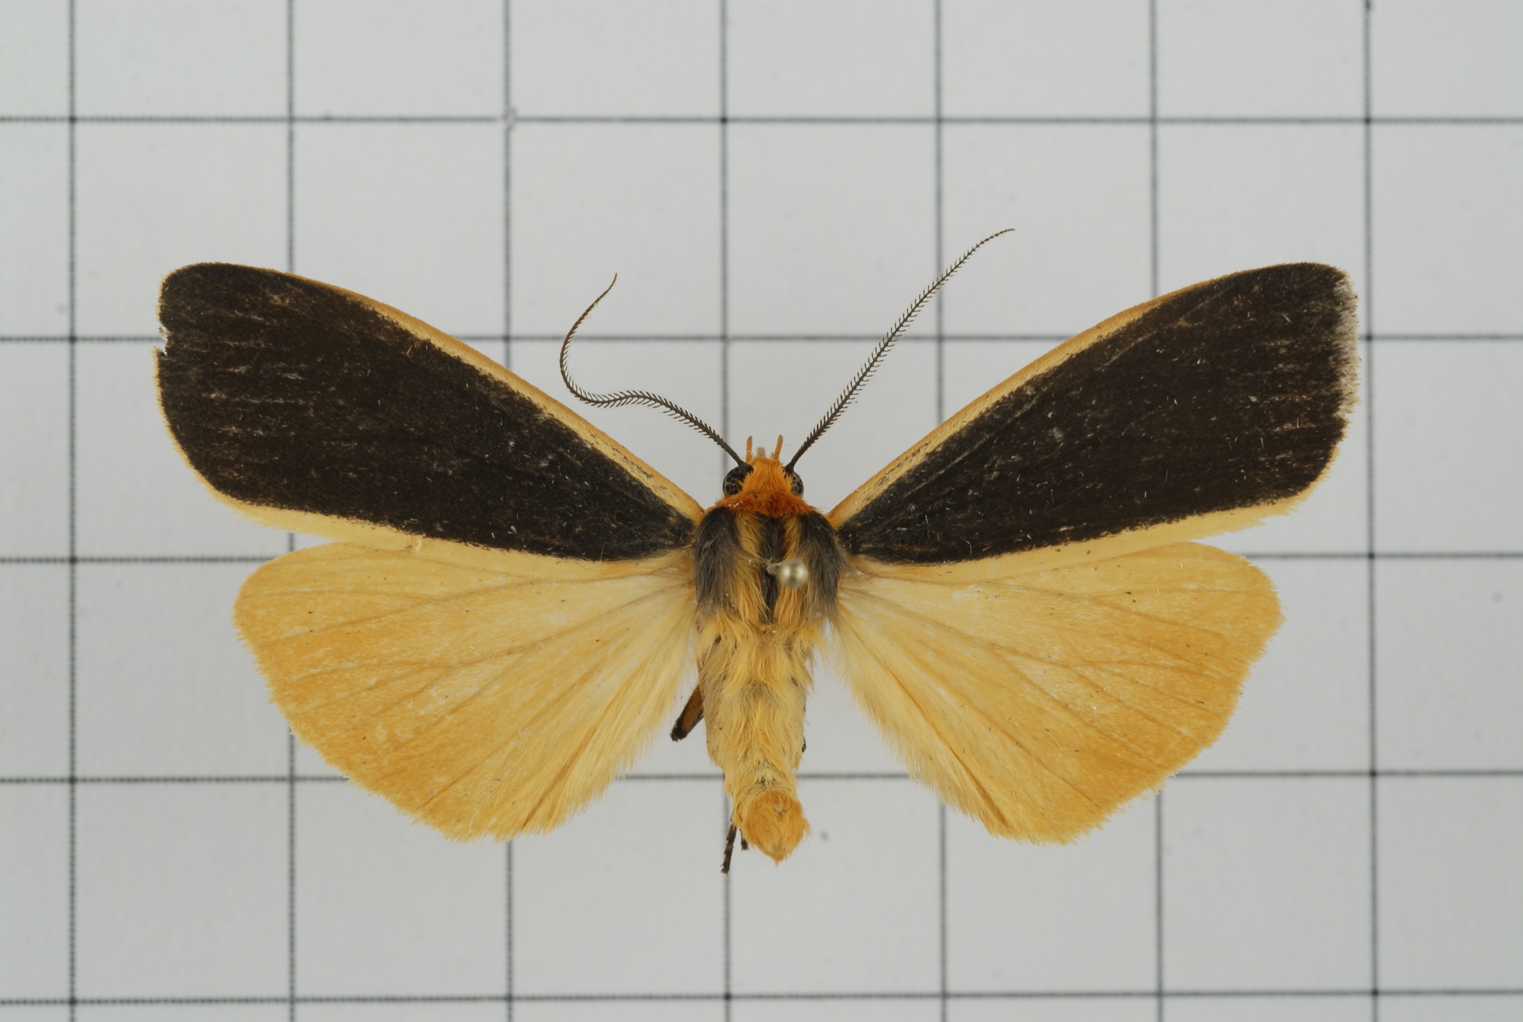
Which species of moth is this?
Churinga virago
